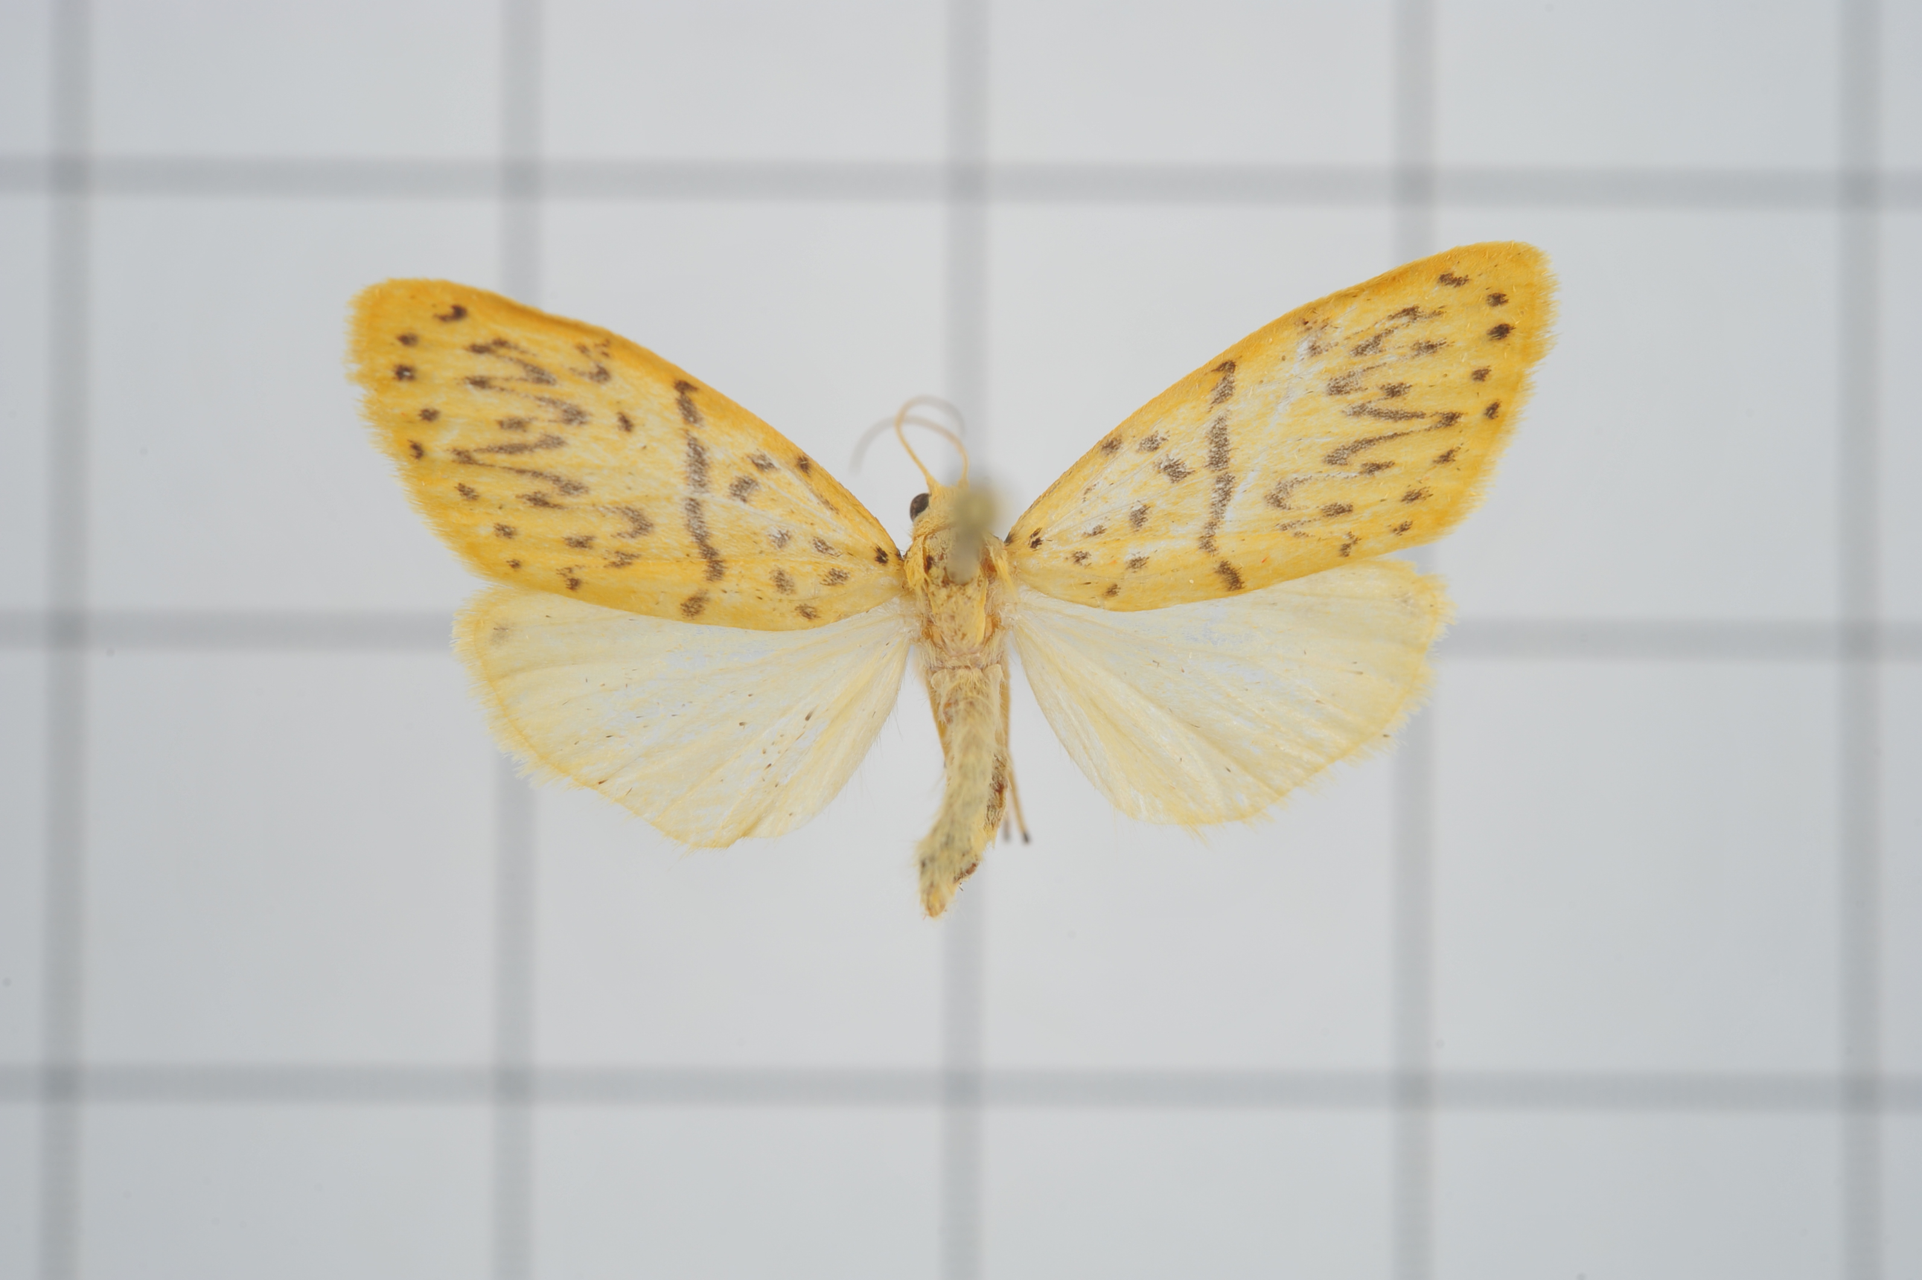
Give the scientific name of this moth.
Huangilene alikangiae alikangiae
